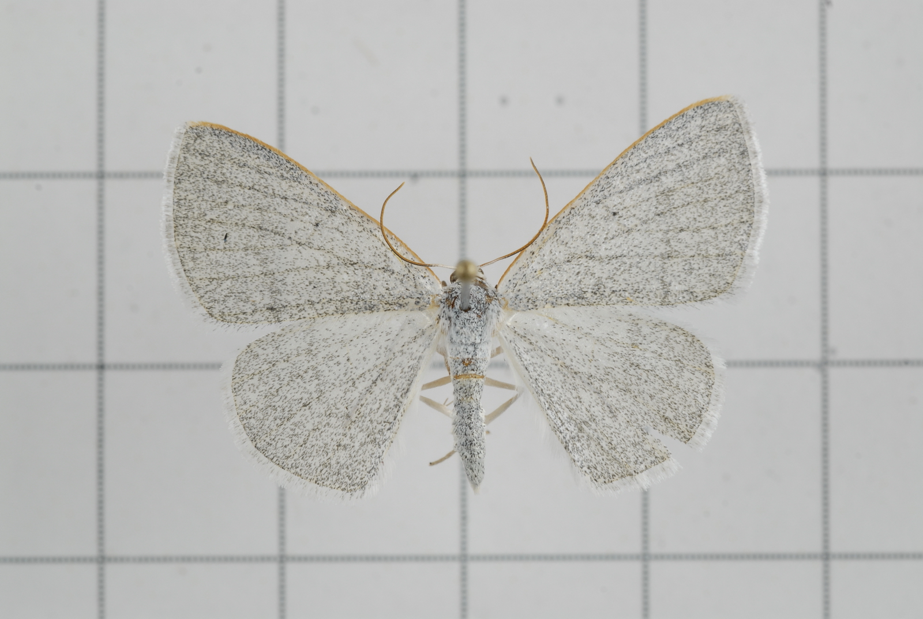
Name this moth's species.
Lomographa margarita
